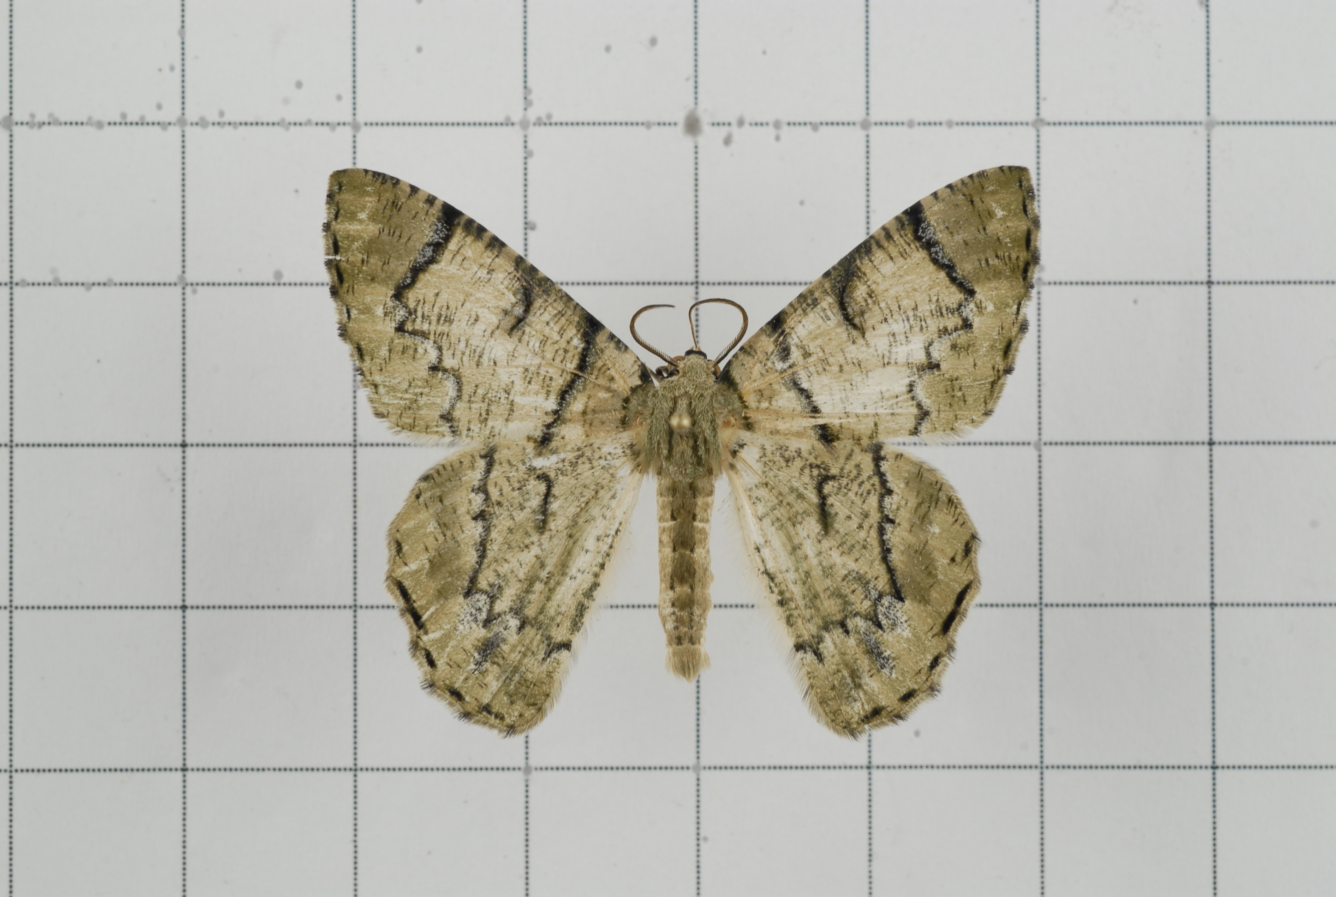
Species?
Lophophelma iterans onerosus
